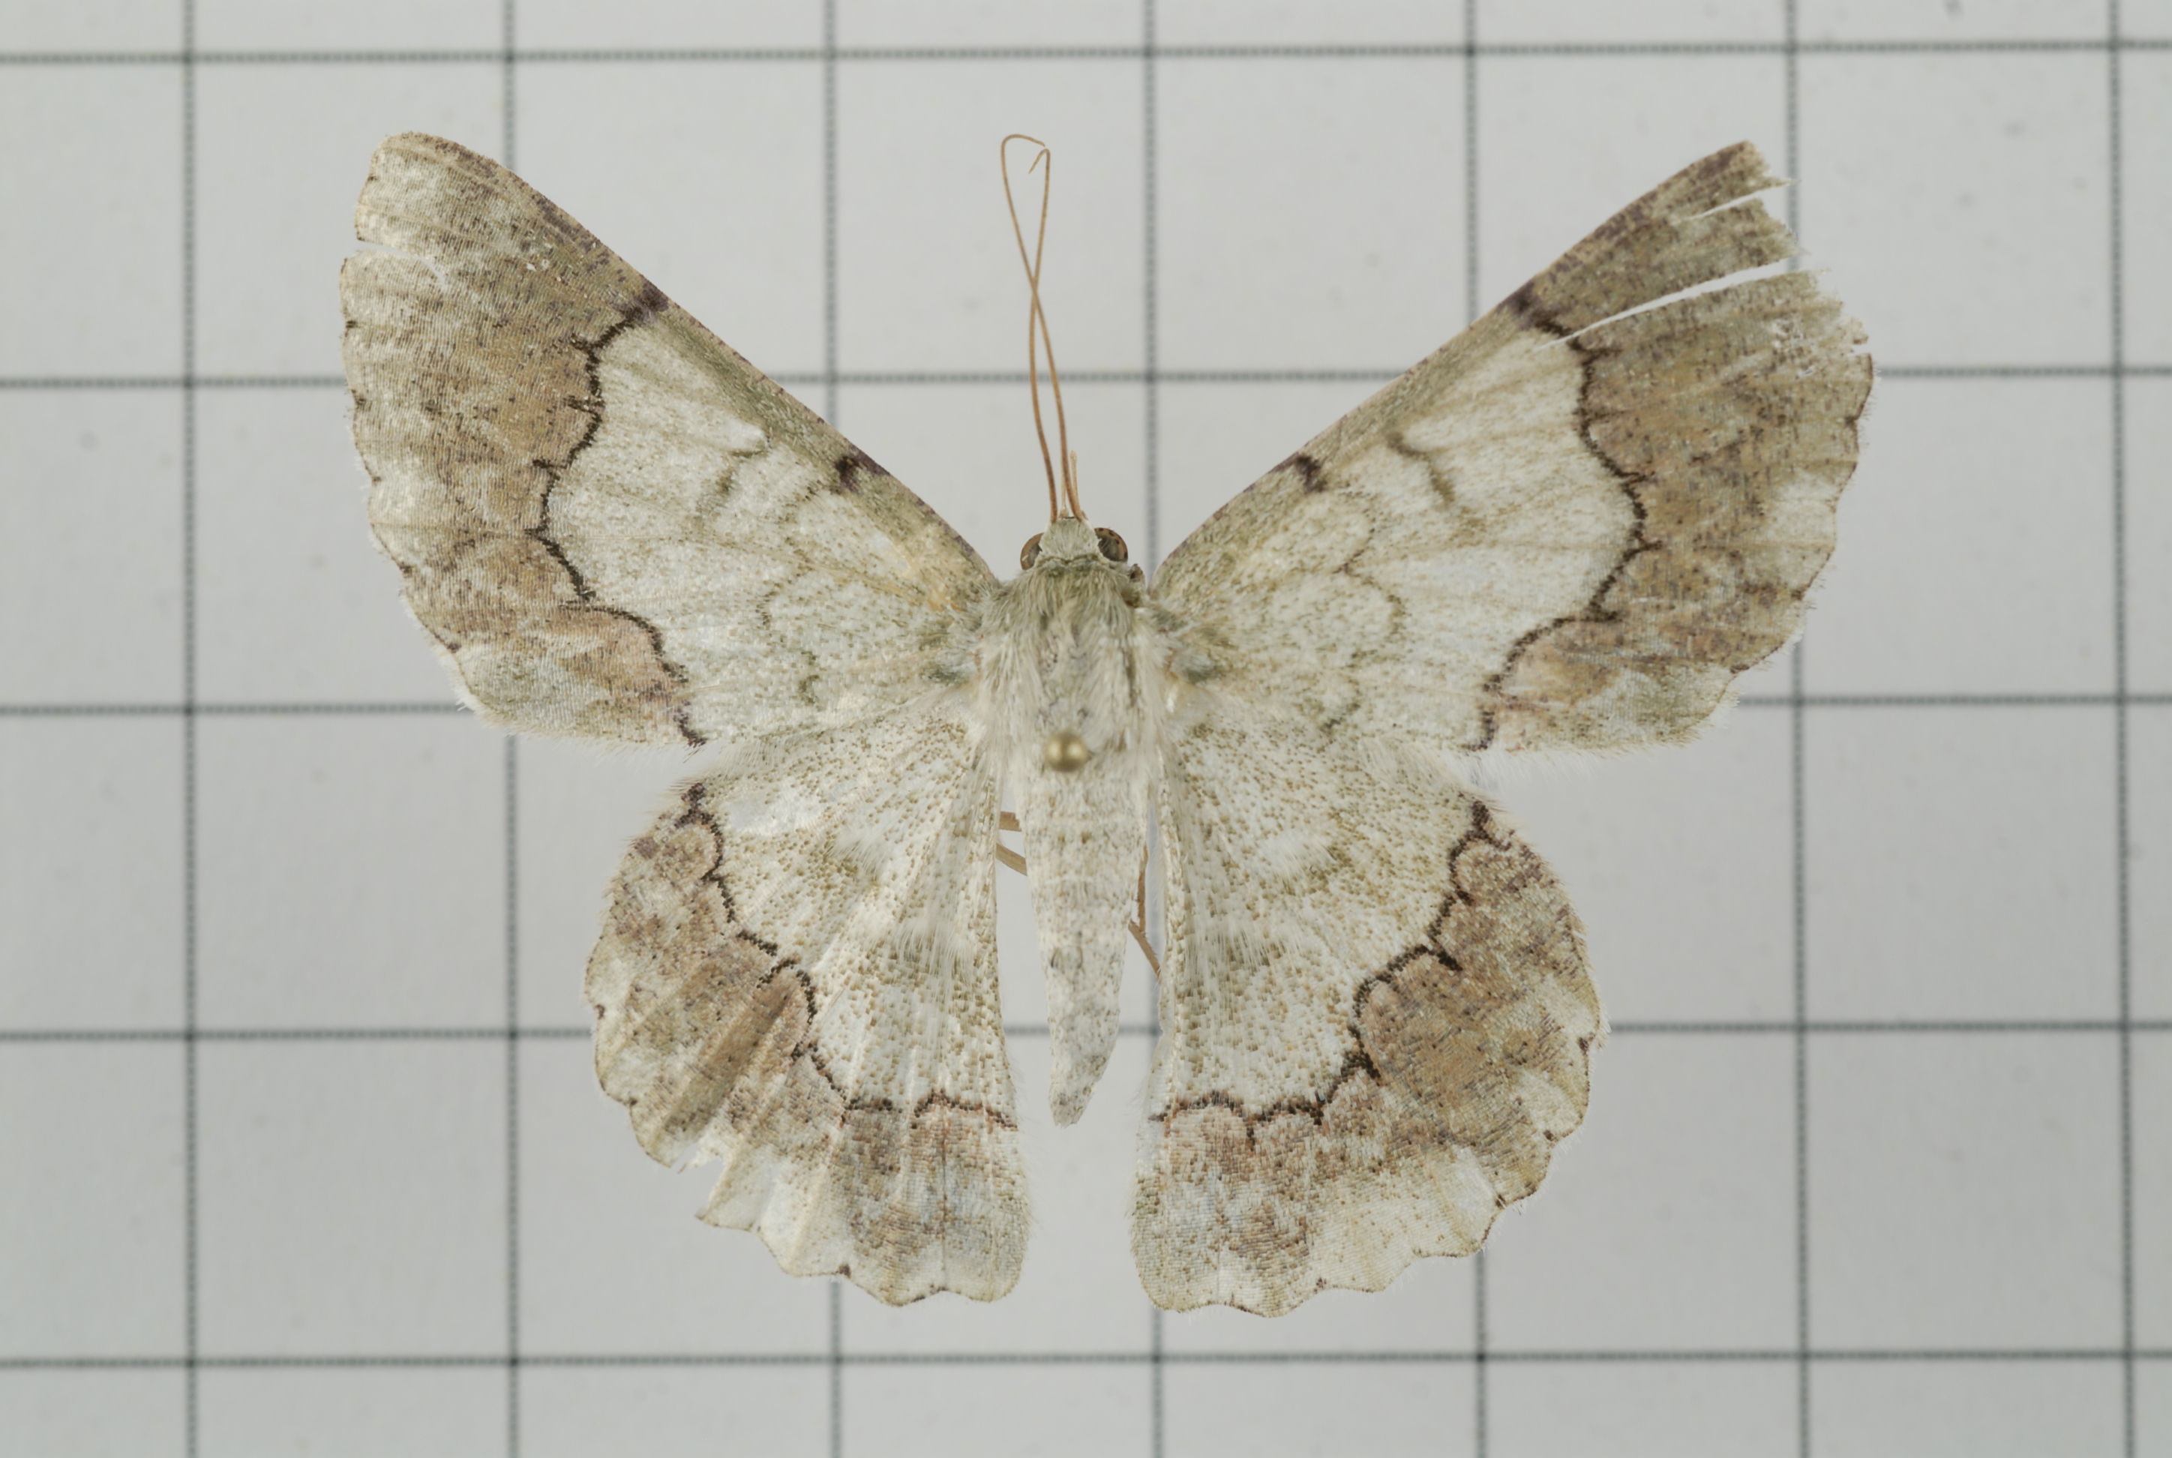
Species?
Pingasa ruginaria pacifica
